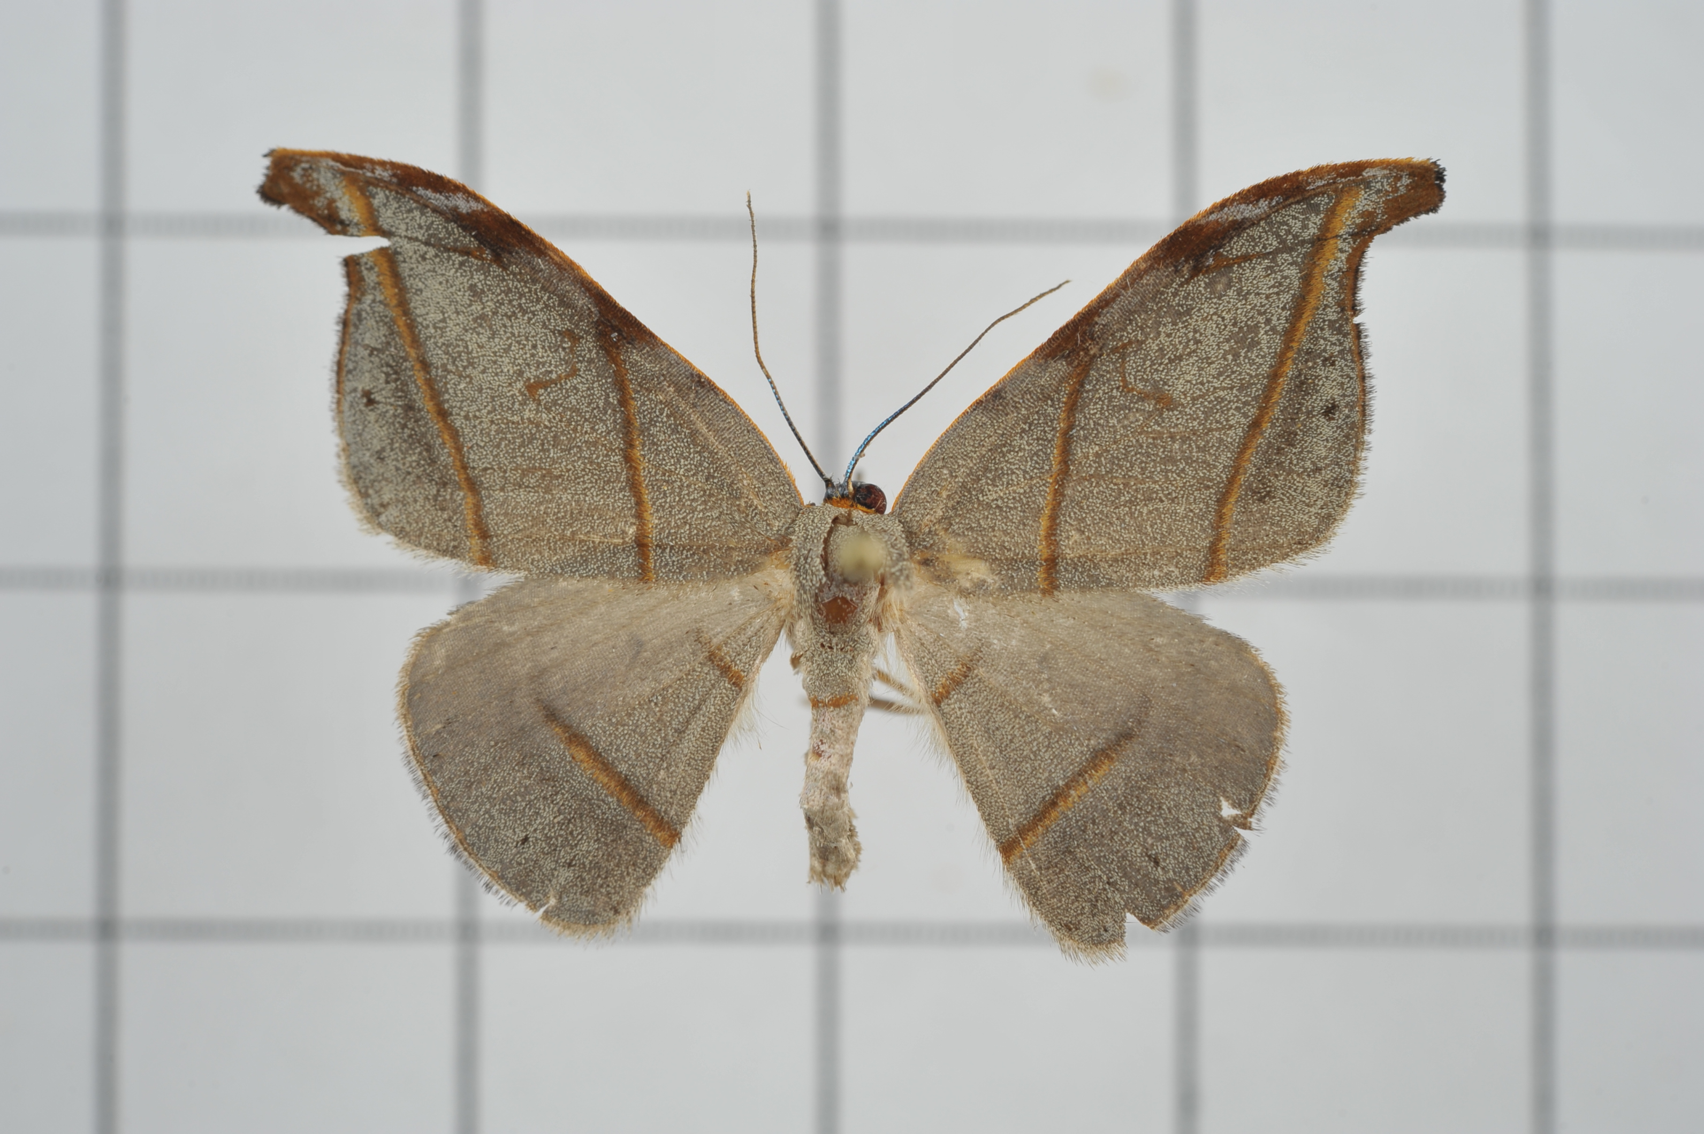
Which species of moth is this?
Nordstromia semililacina
